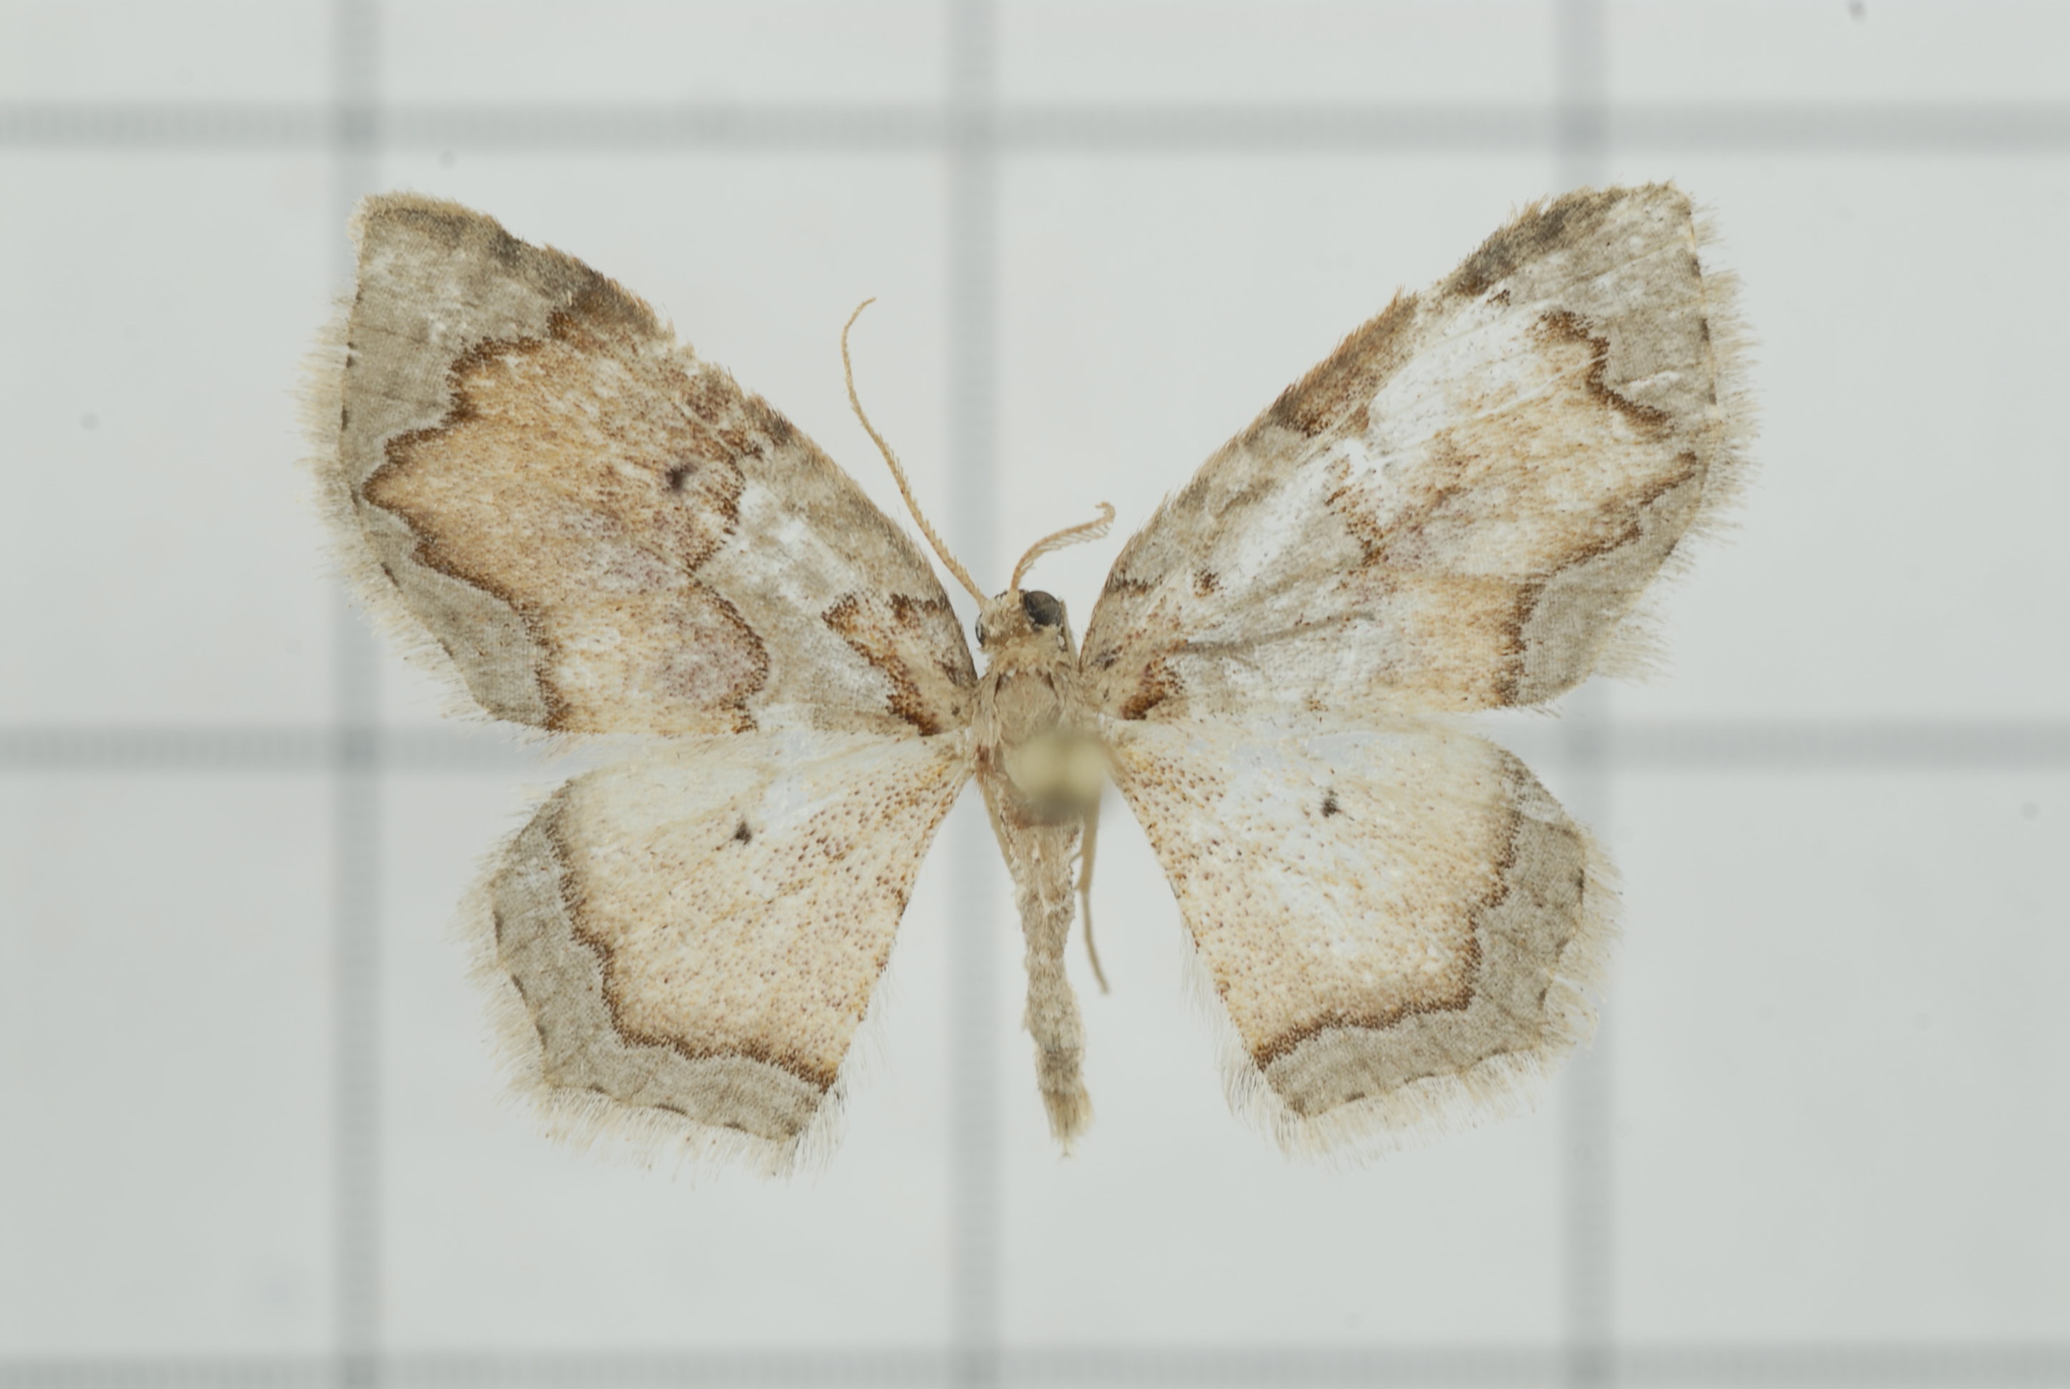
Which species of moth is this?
Palpoctenidia phoenicosoma semilauta
